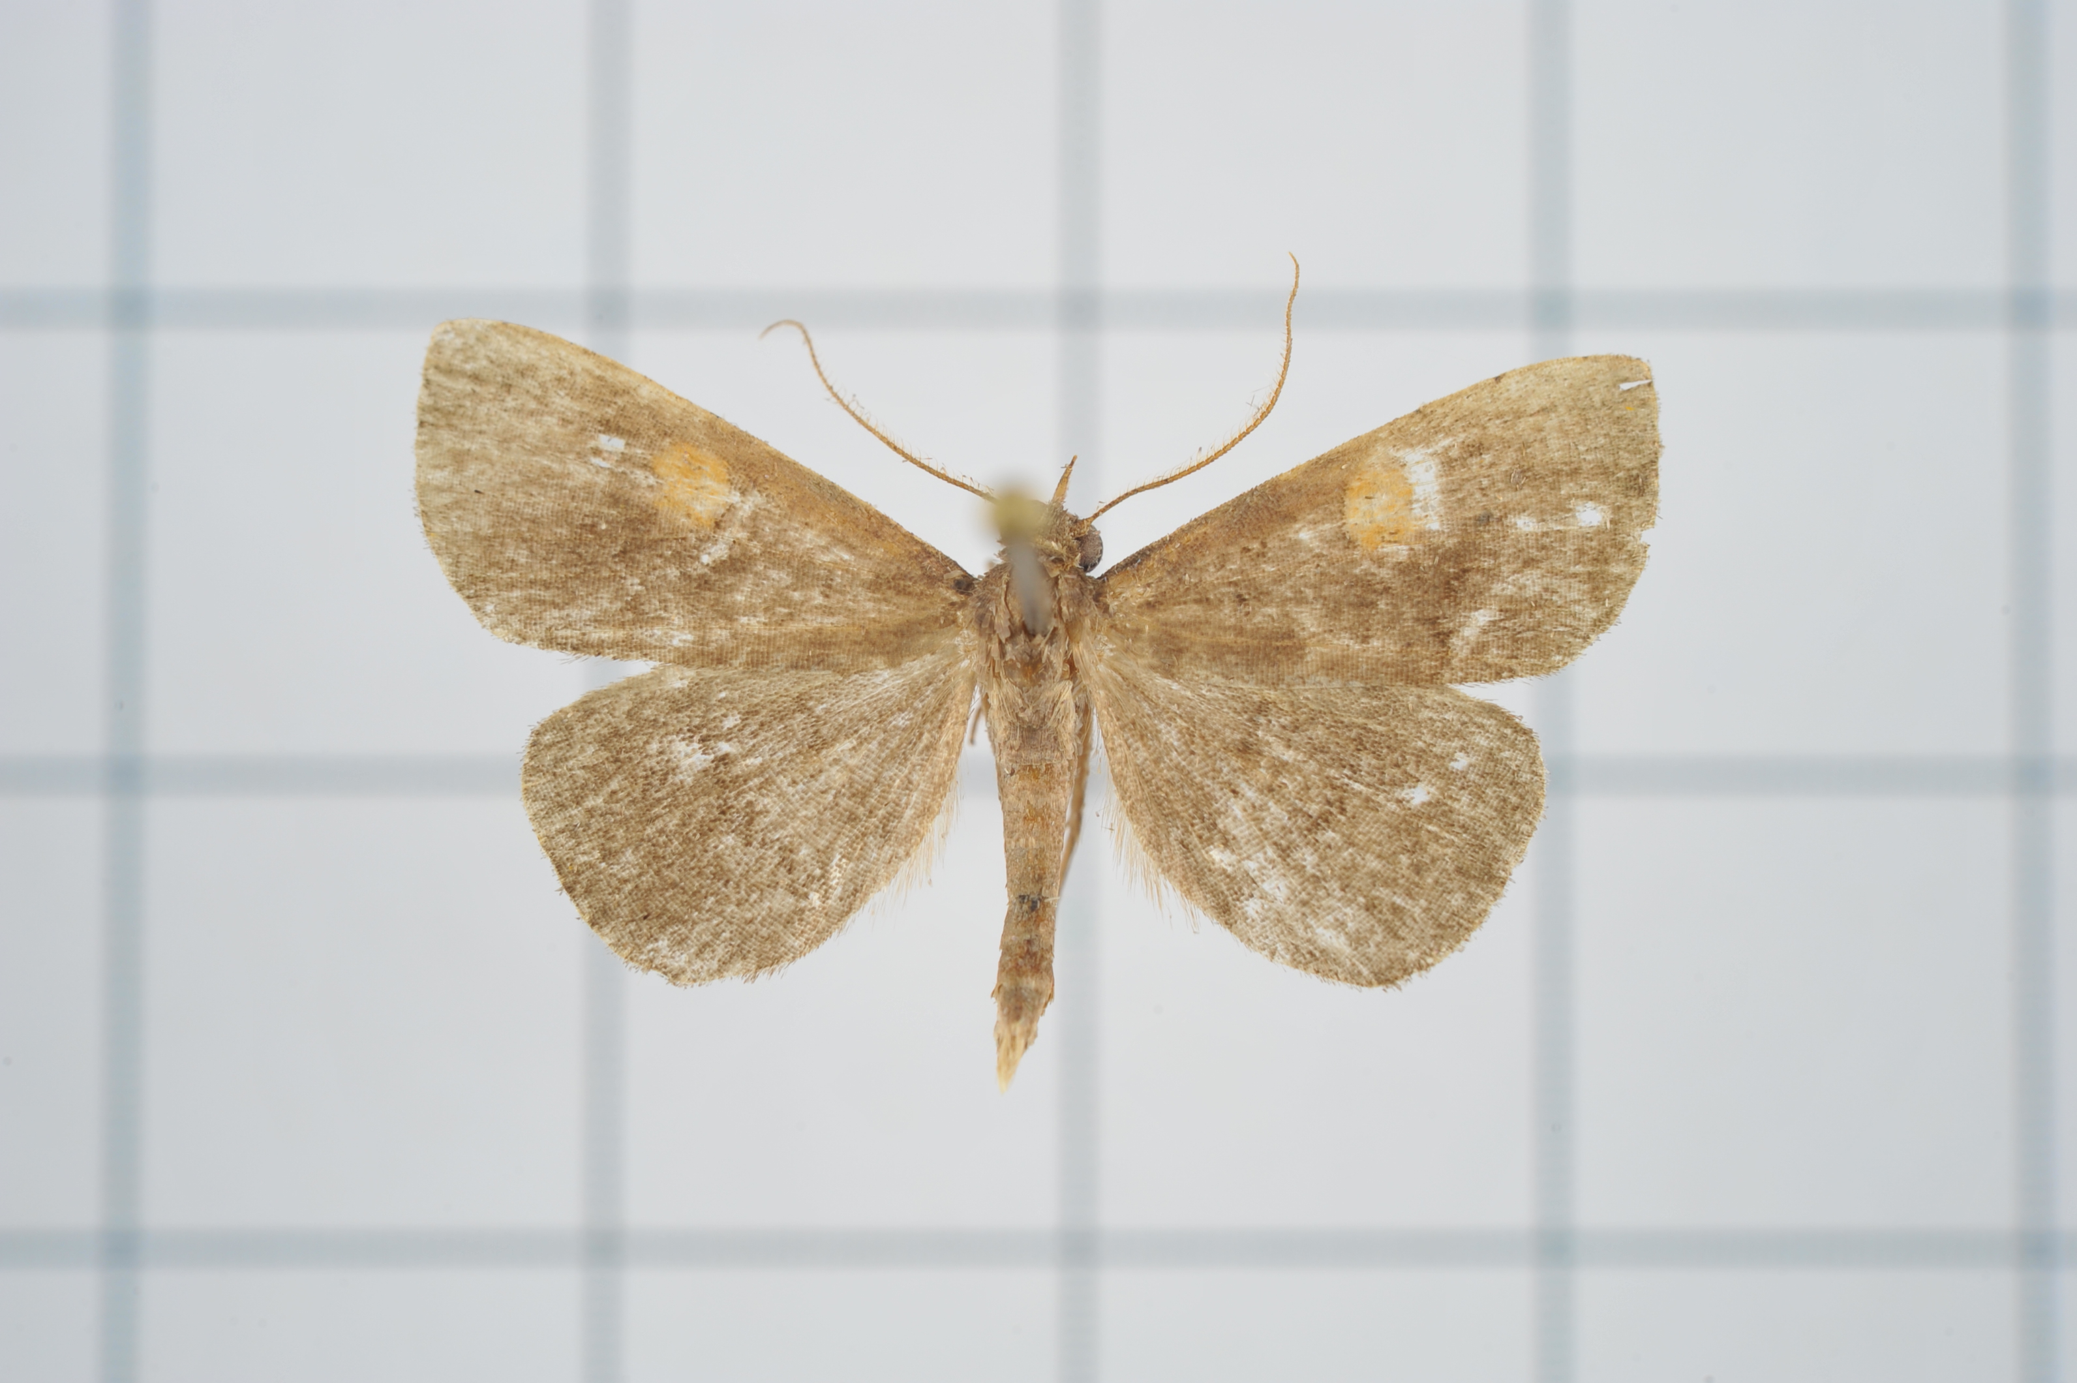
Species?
Paracolax sugii
